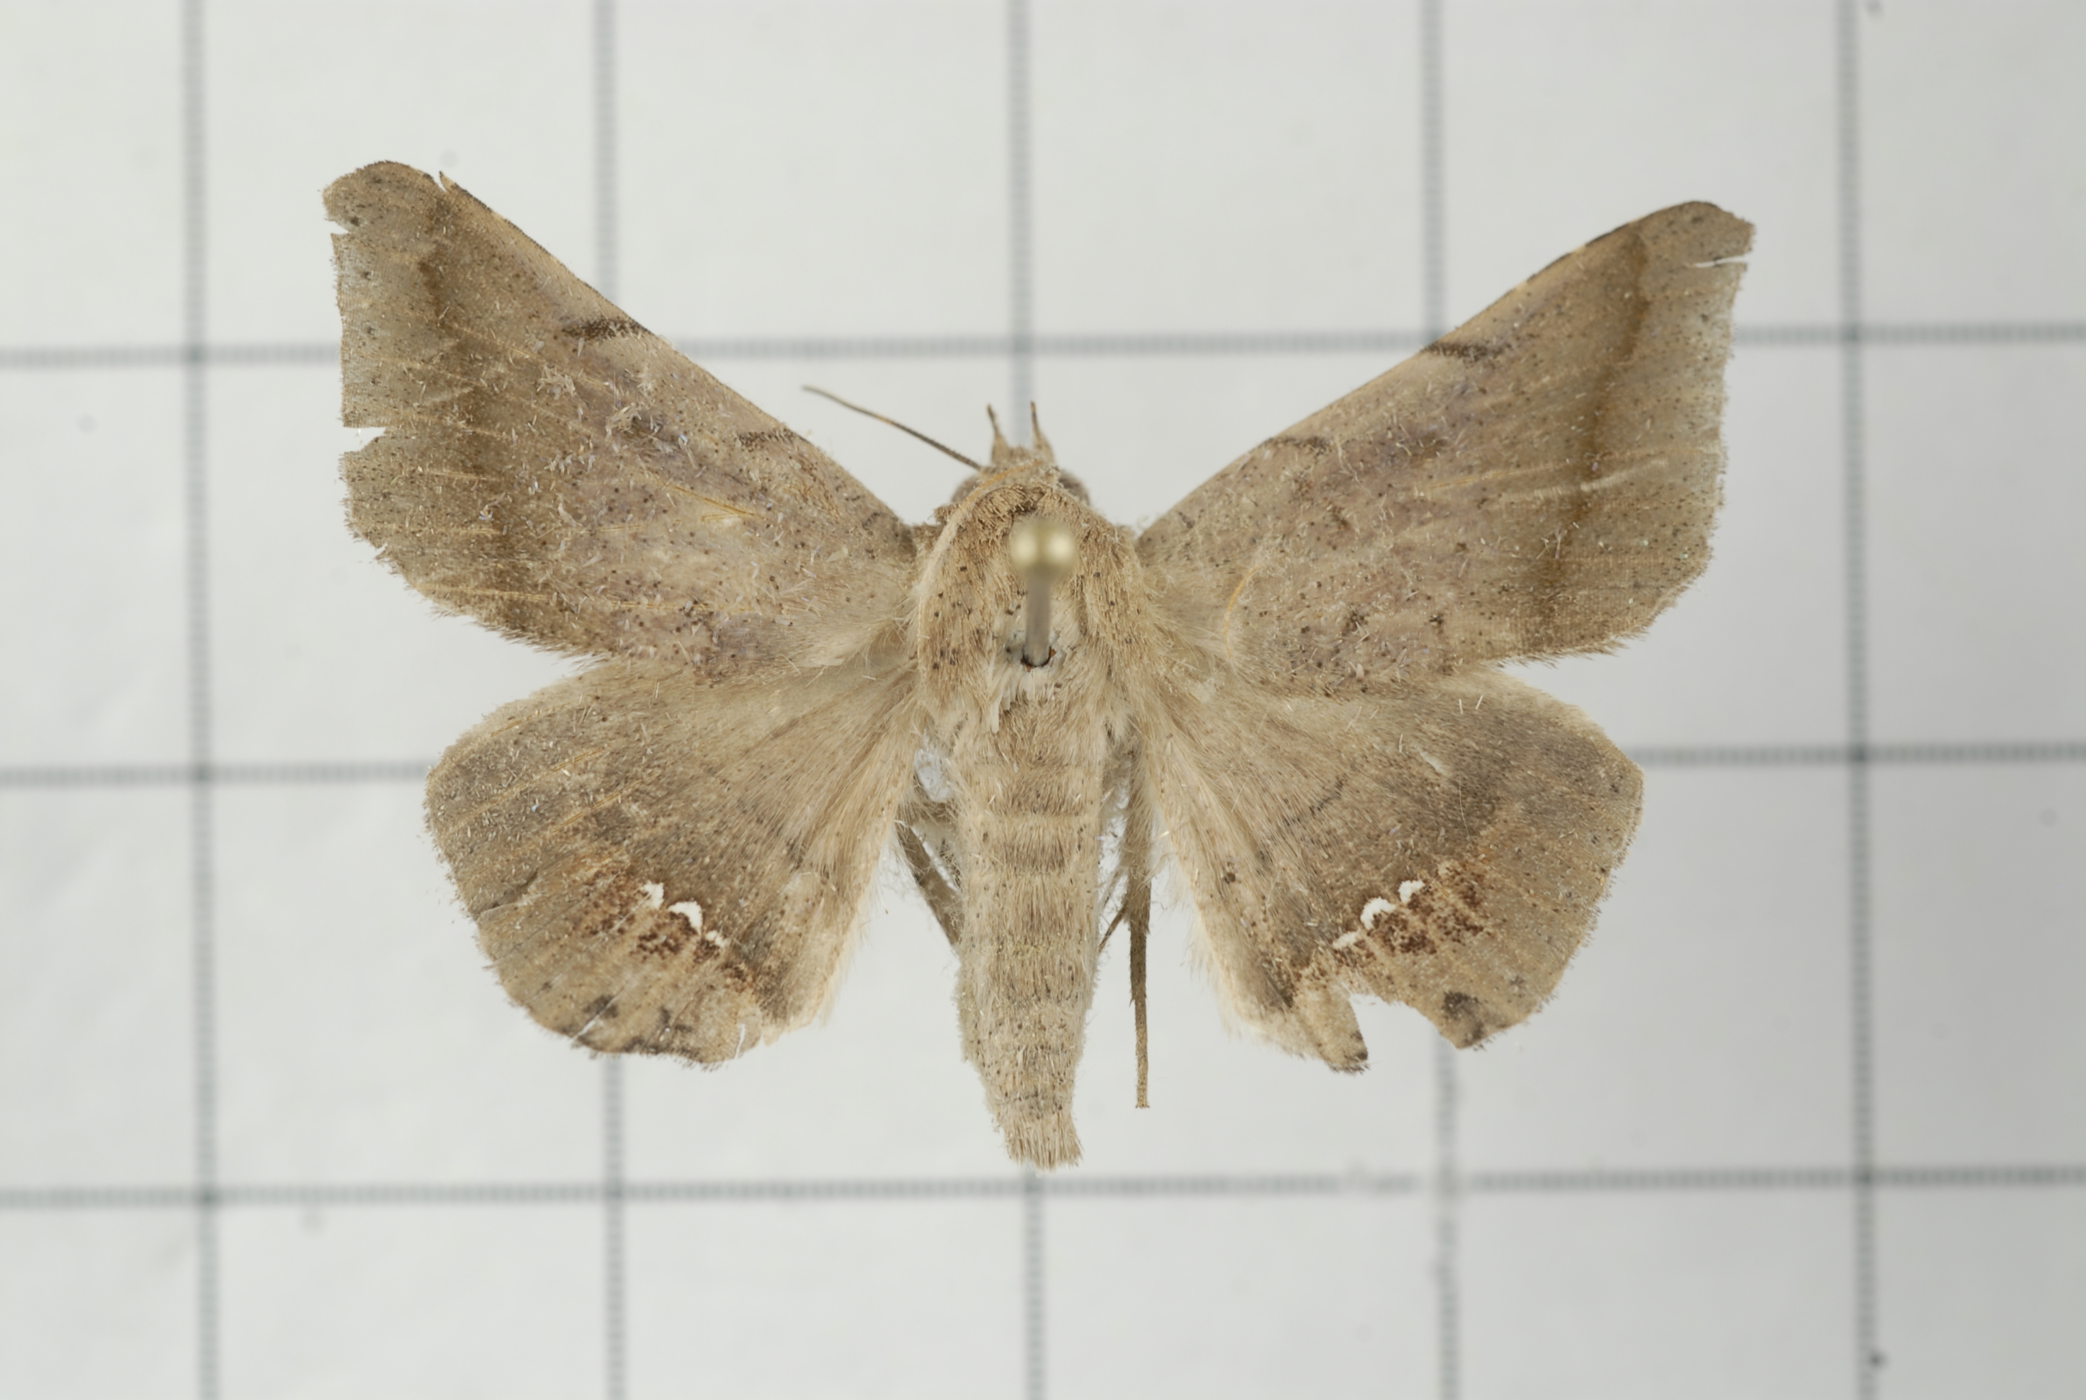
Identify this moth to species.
Macaldenia palumba
